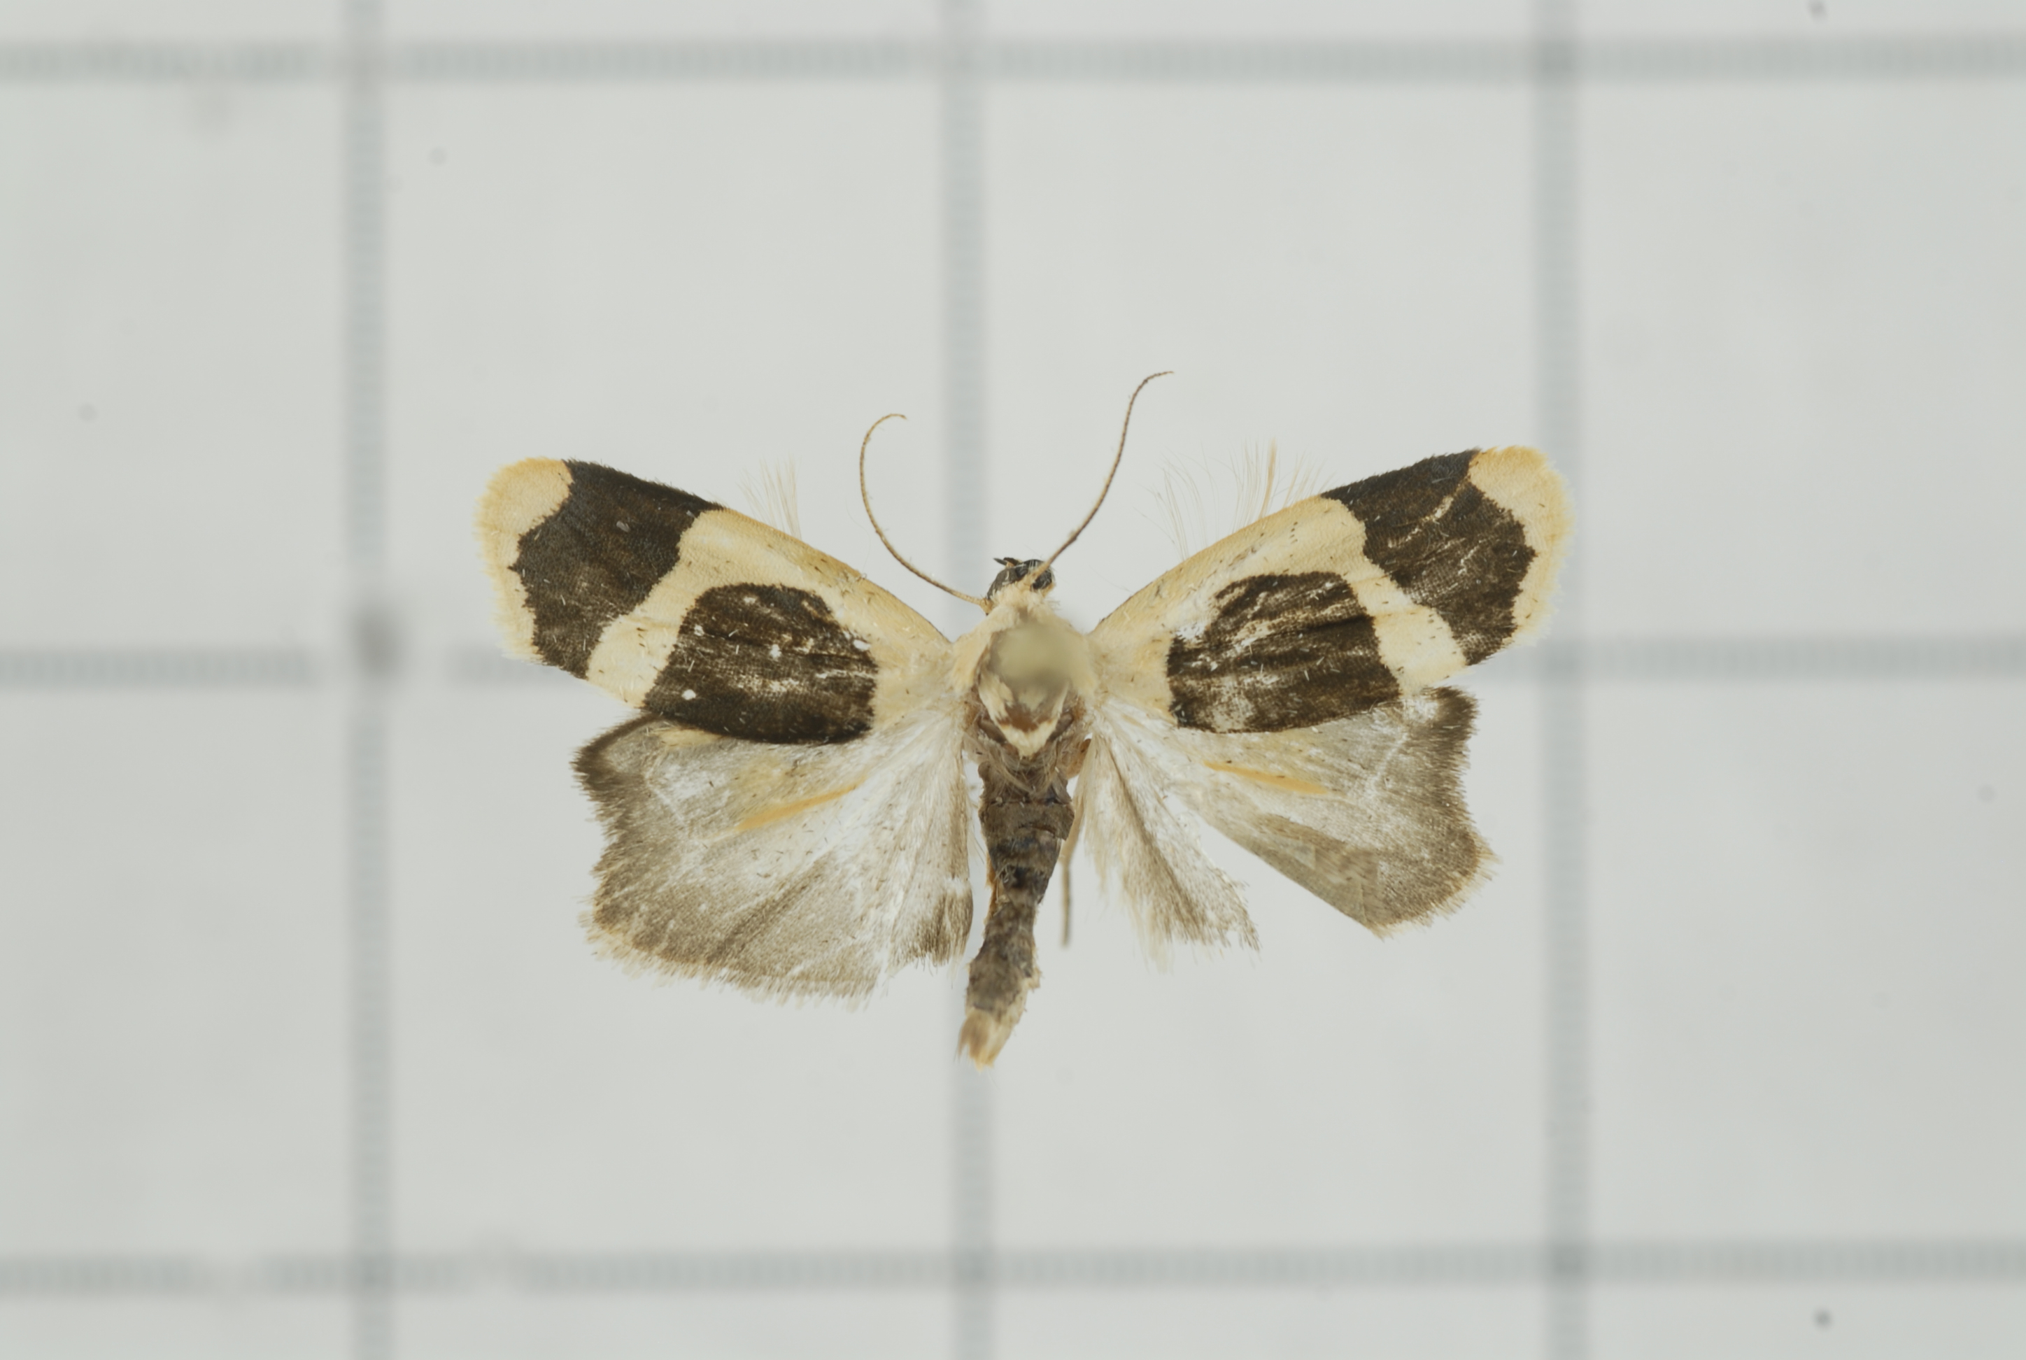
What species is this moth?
Garudinia taioana
